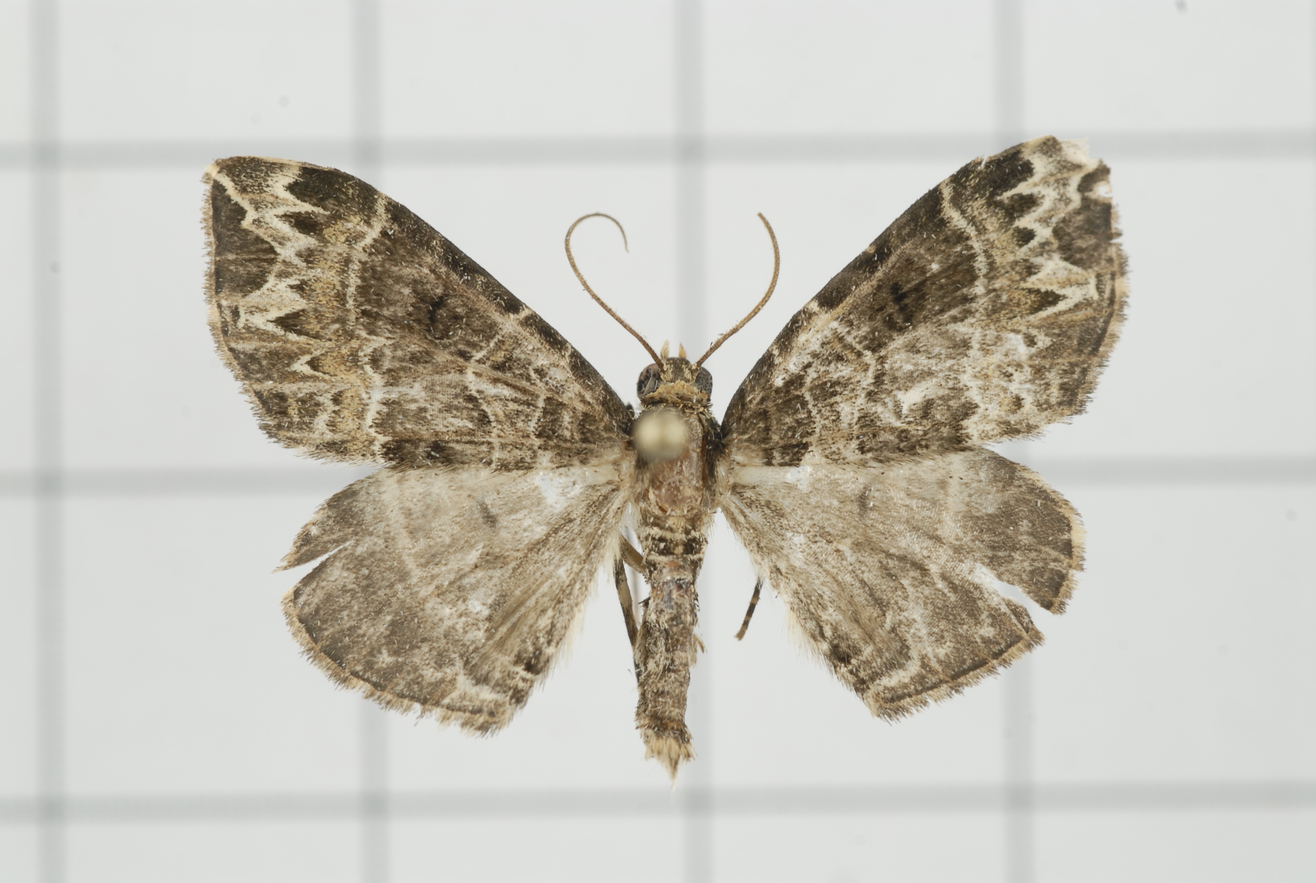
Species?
Ecliptopera umbrosaria stathera
